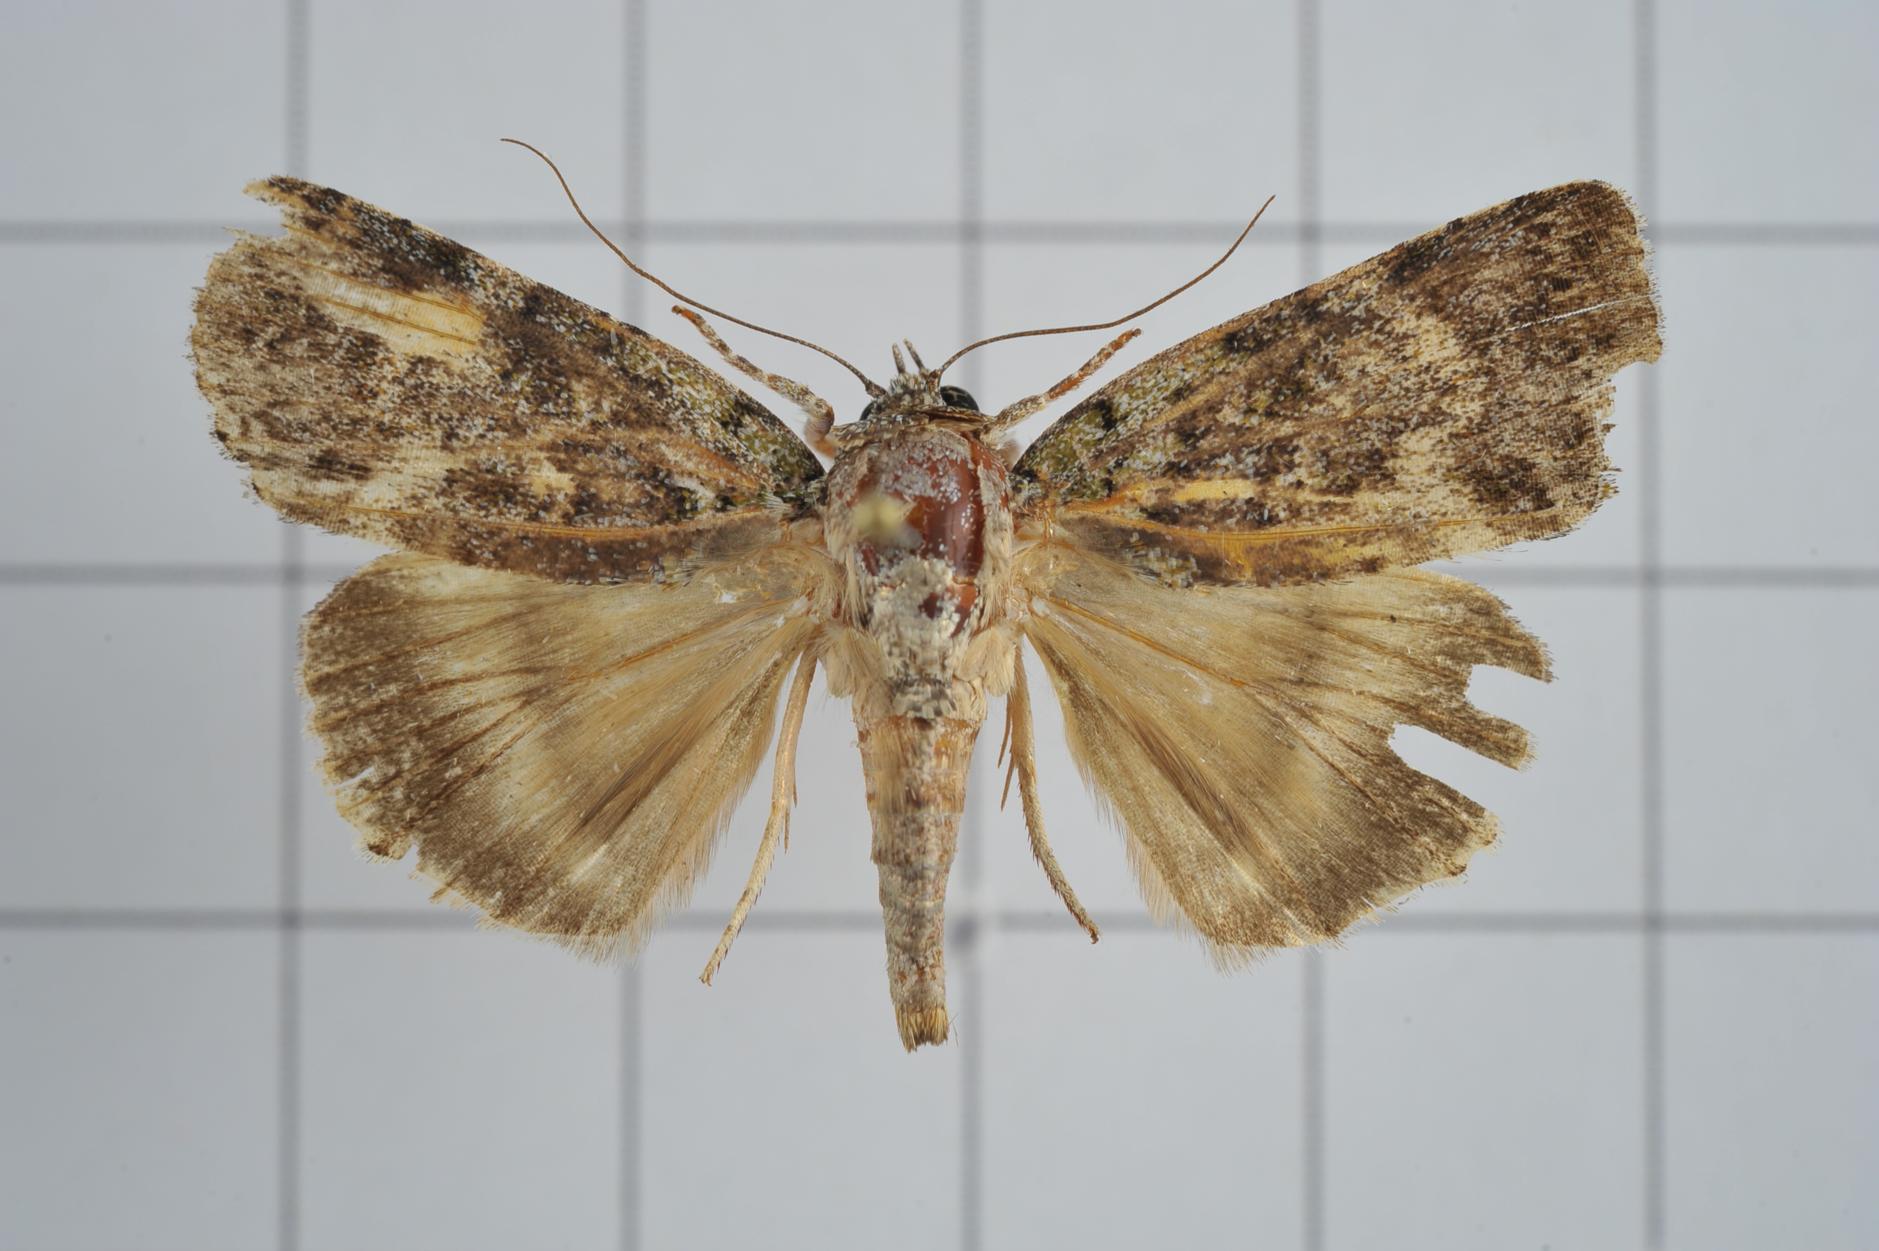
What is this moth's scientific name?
Blenina quinaria
